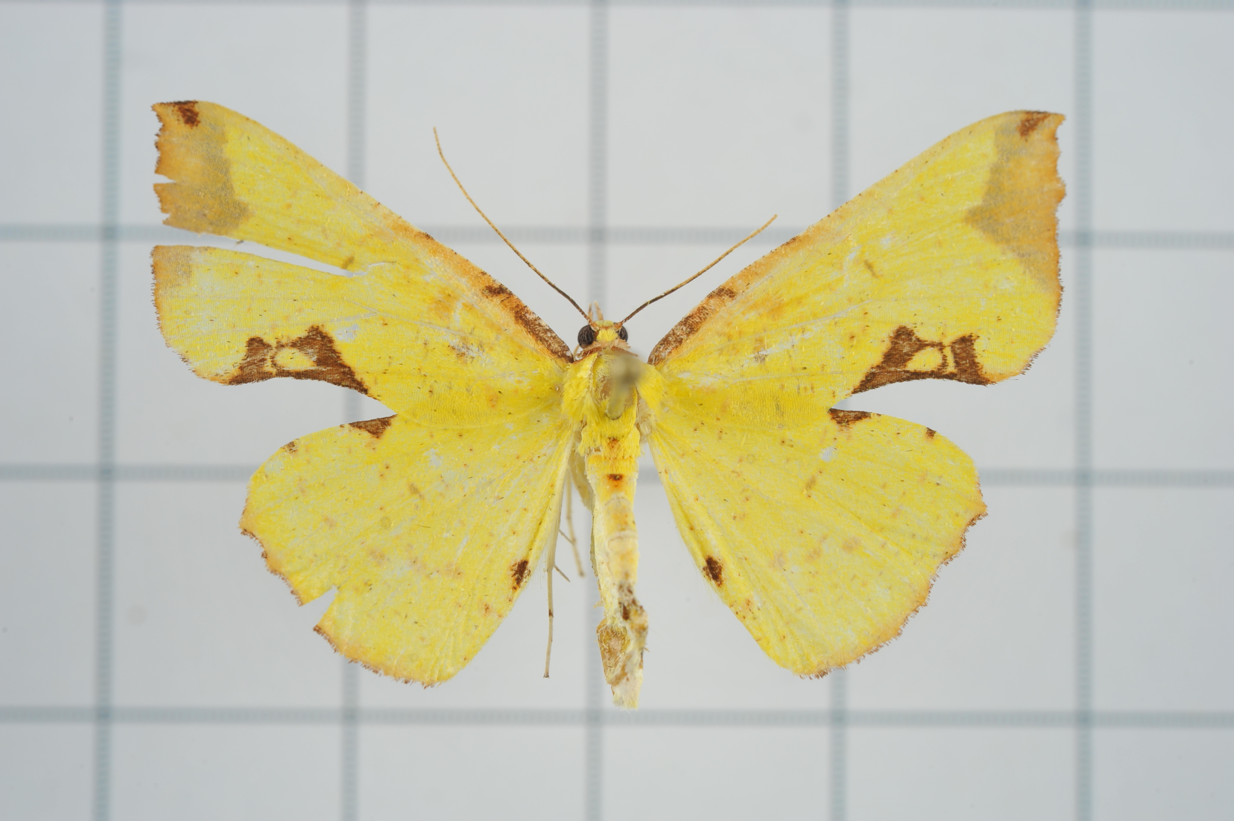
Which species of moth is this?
Corymica pryeri
